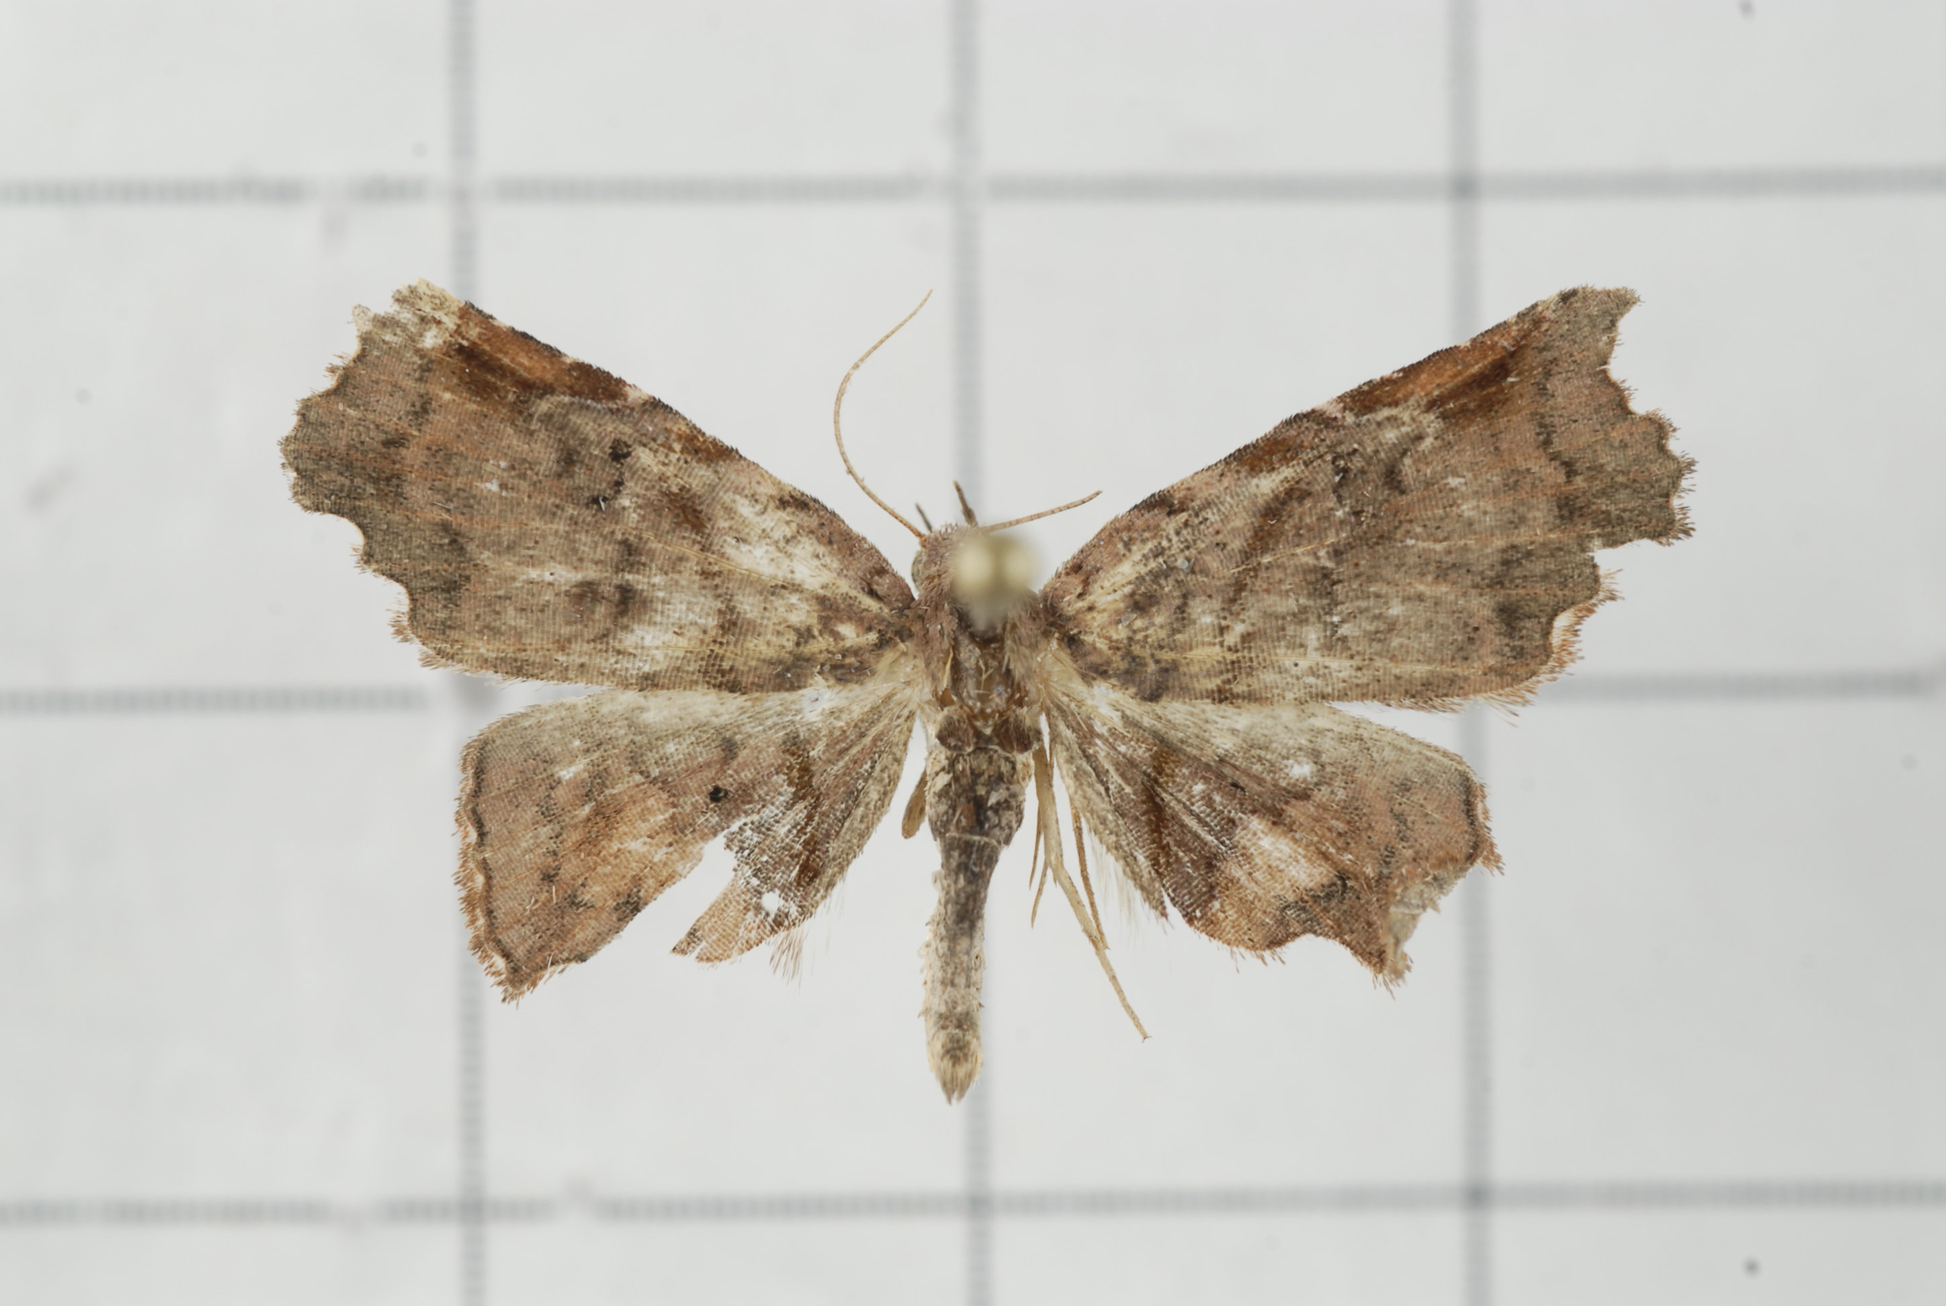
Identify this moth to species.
Aroana baliensis
